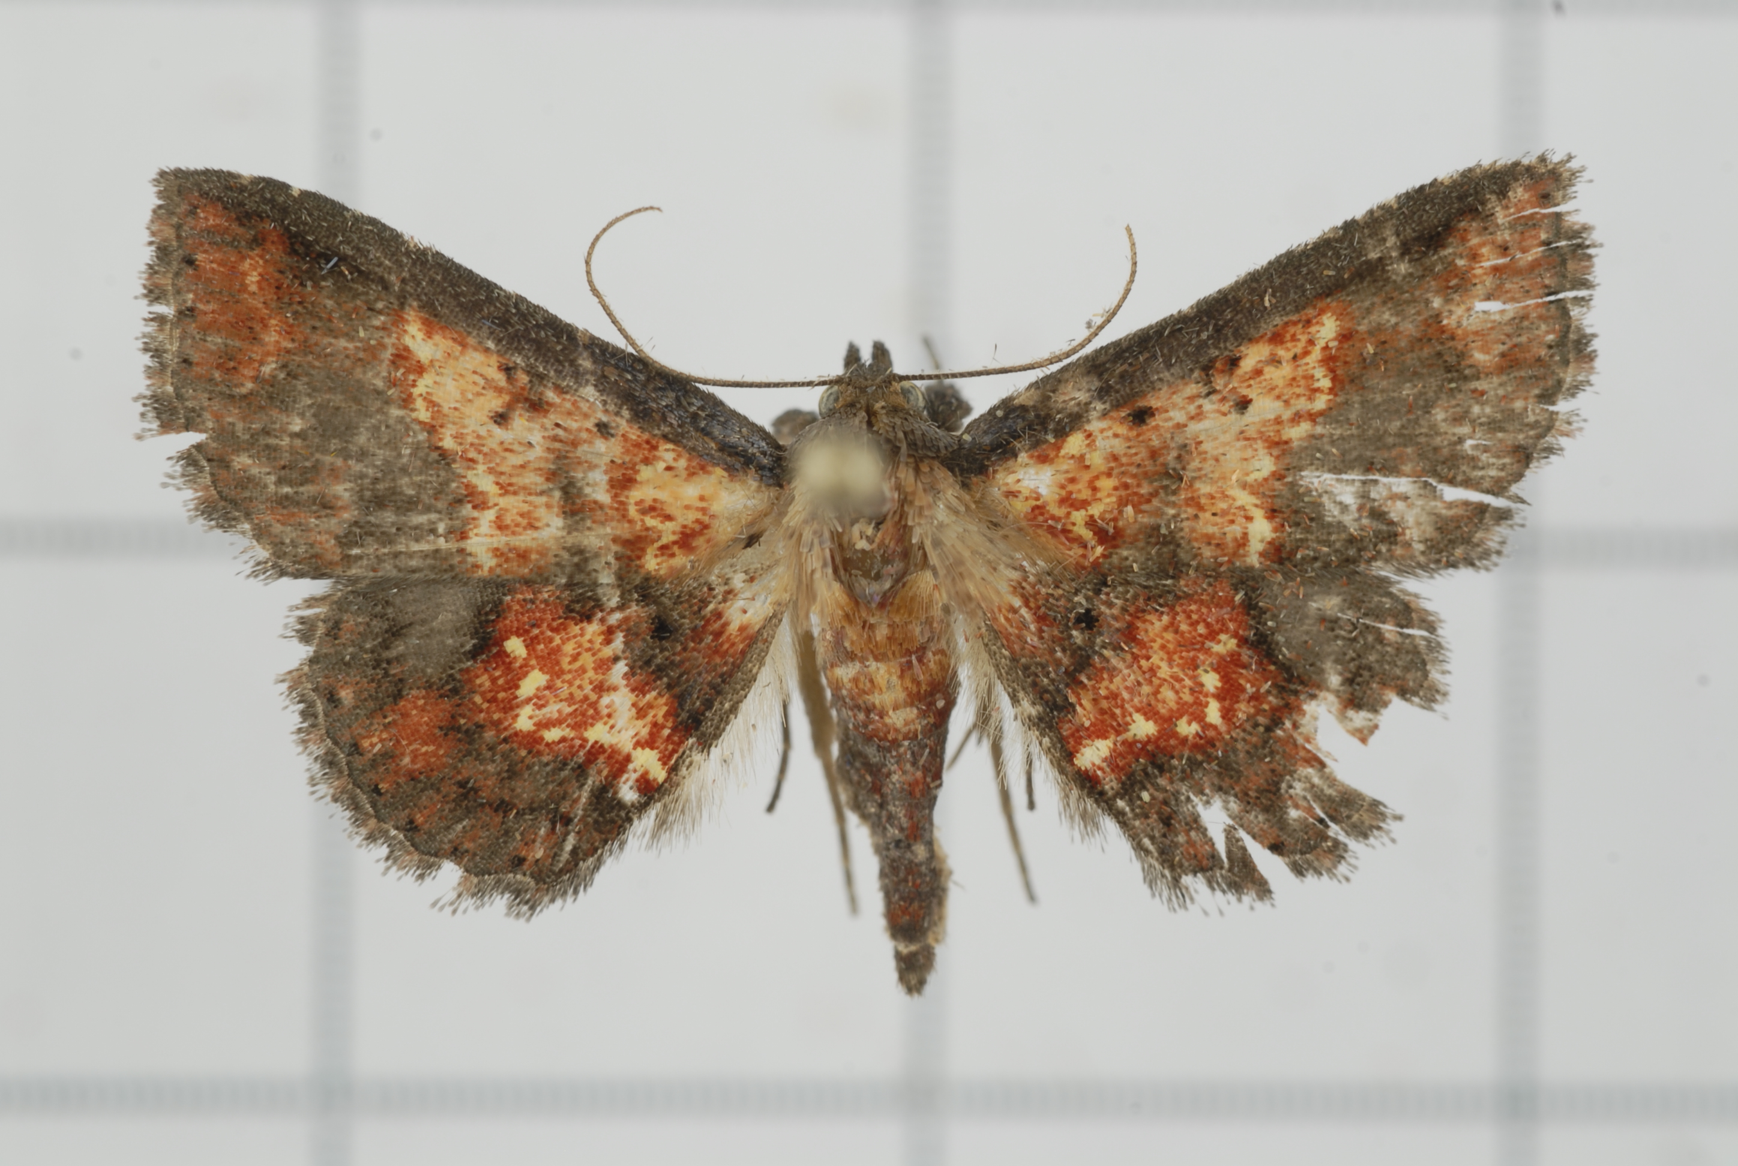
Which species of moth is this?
Cerynea igniaria
